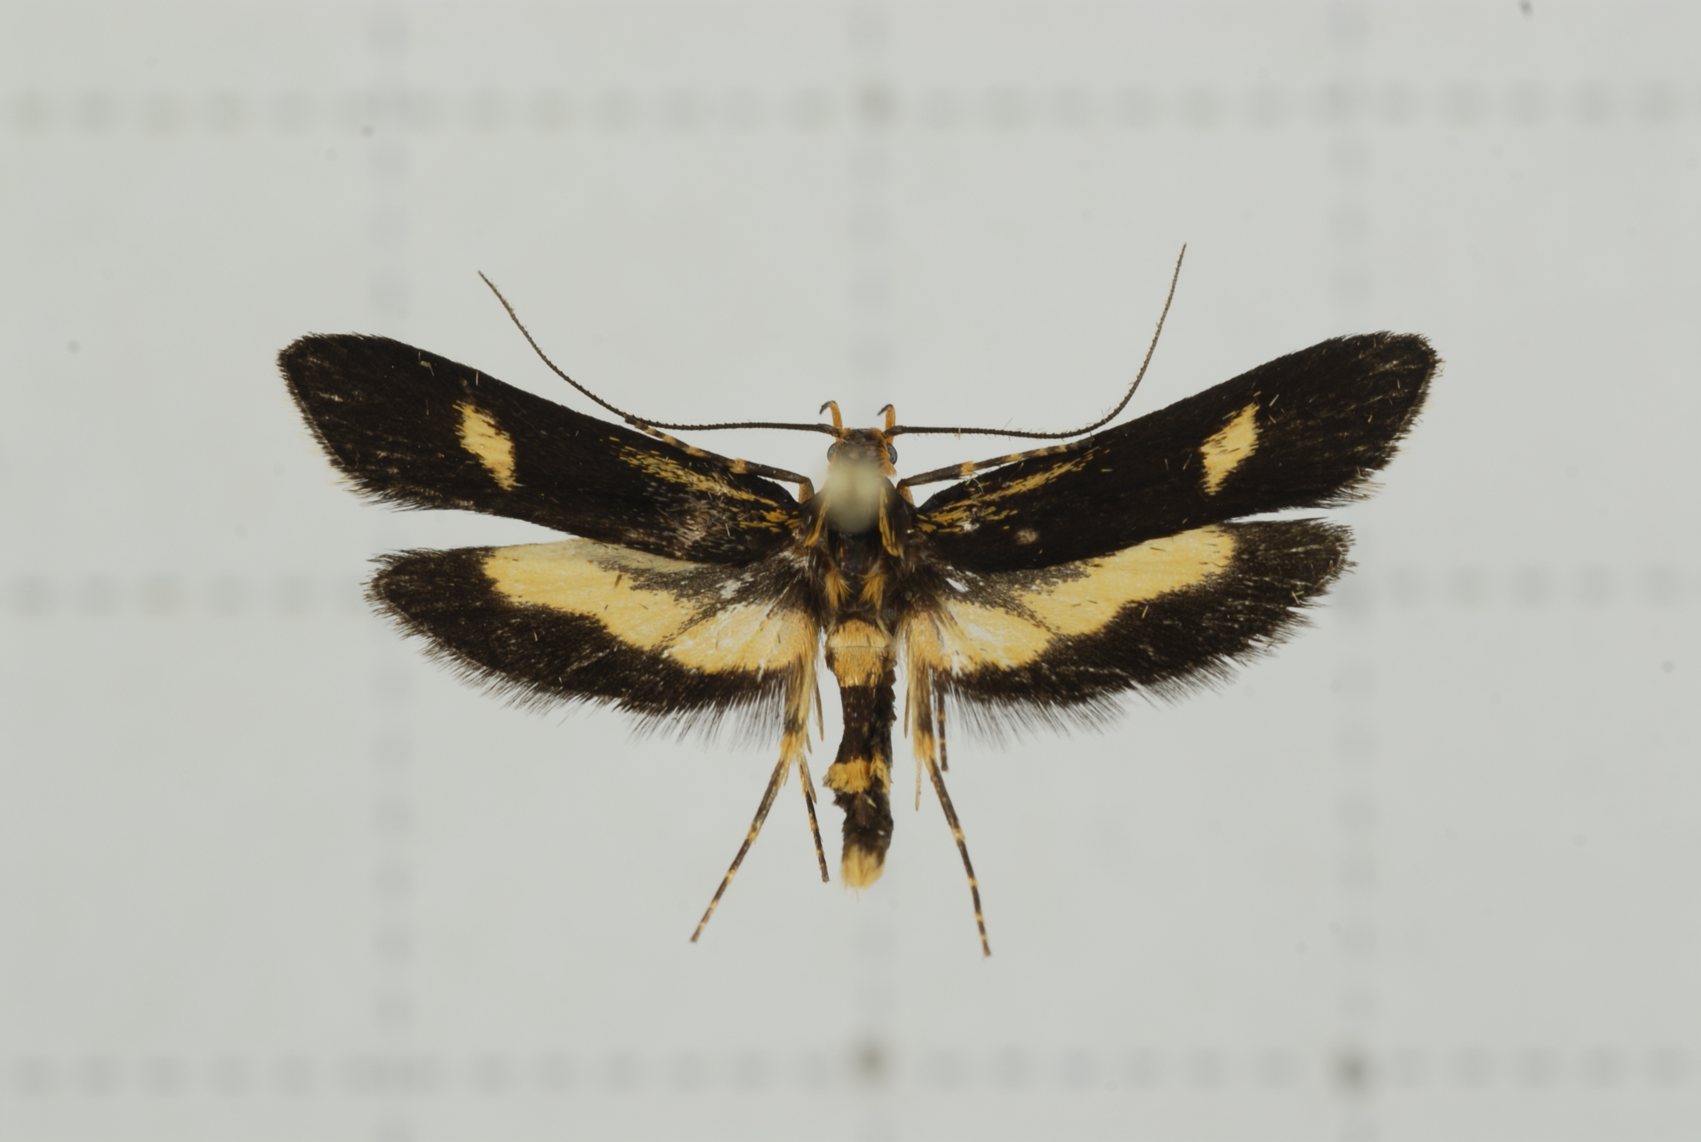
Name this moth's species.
Formokamaga flavopicta
